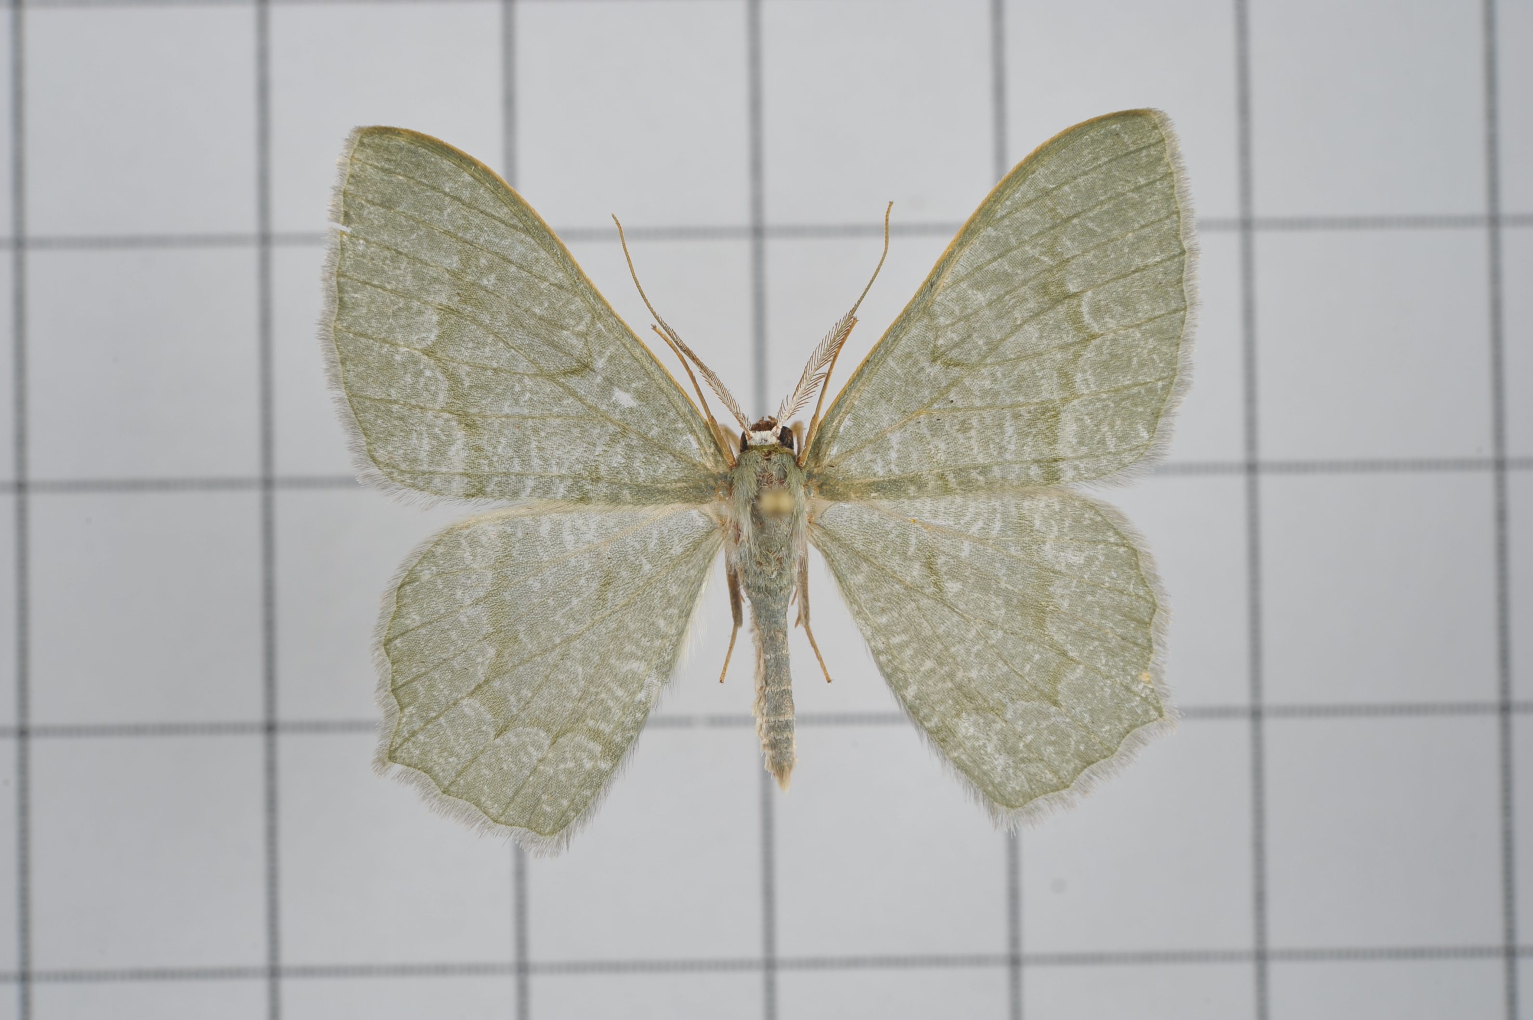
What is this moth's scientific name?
Maxates glaucaria
